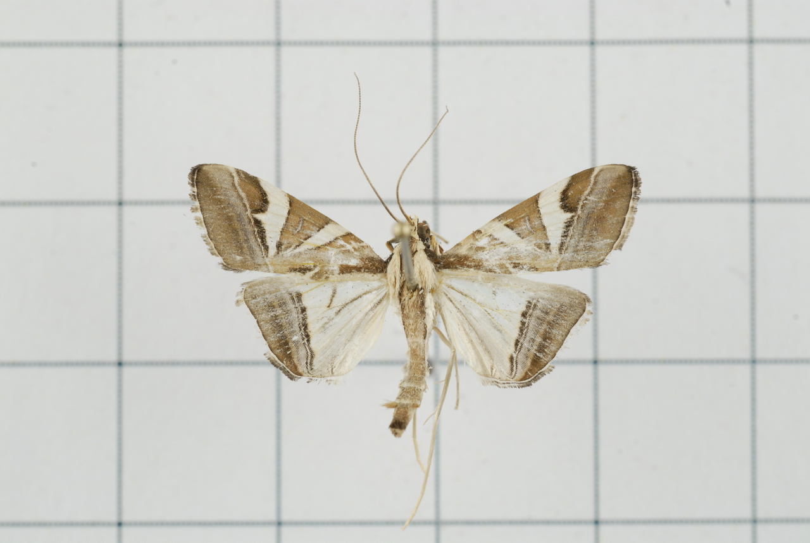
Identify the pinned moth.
Agrioglypta itysalis
